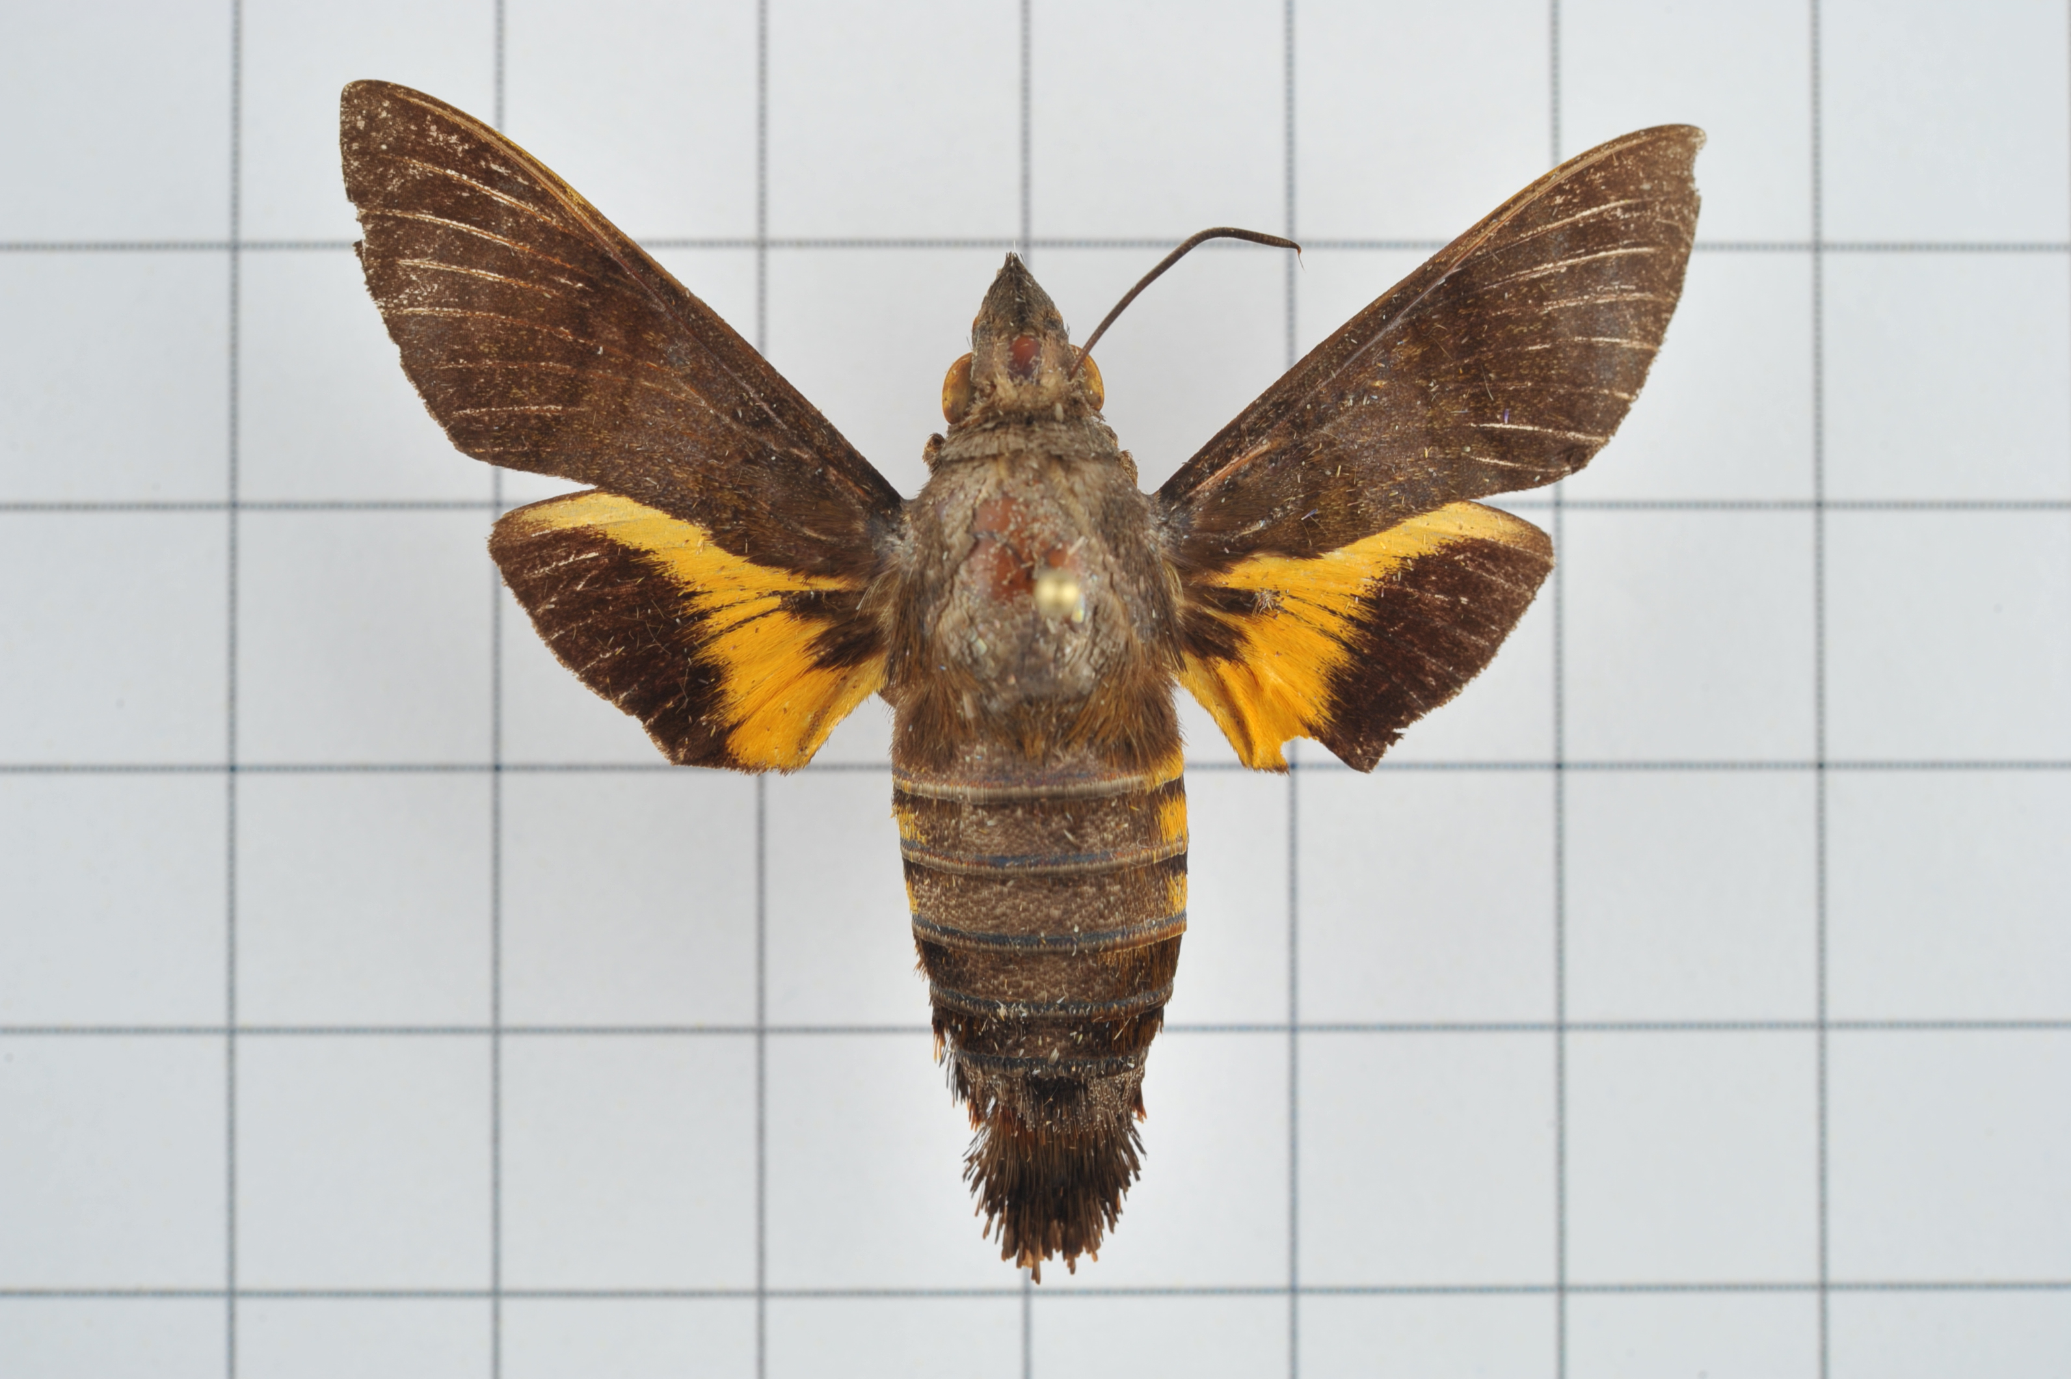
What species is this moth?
Macroglossum corythus corythus
